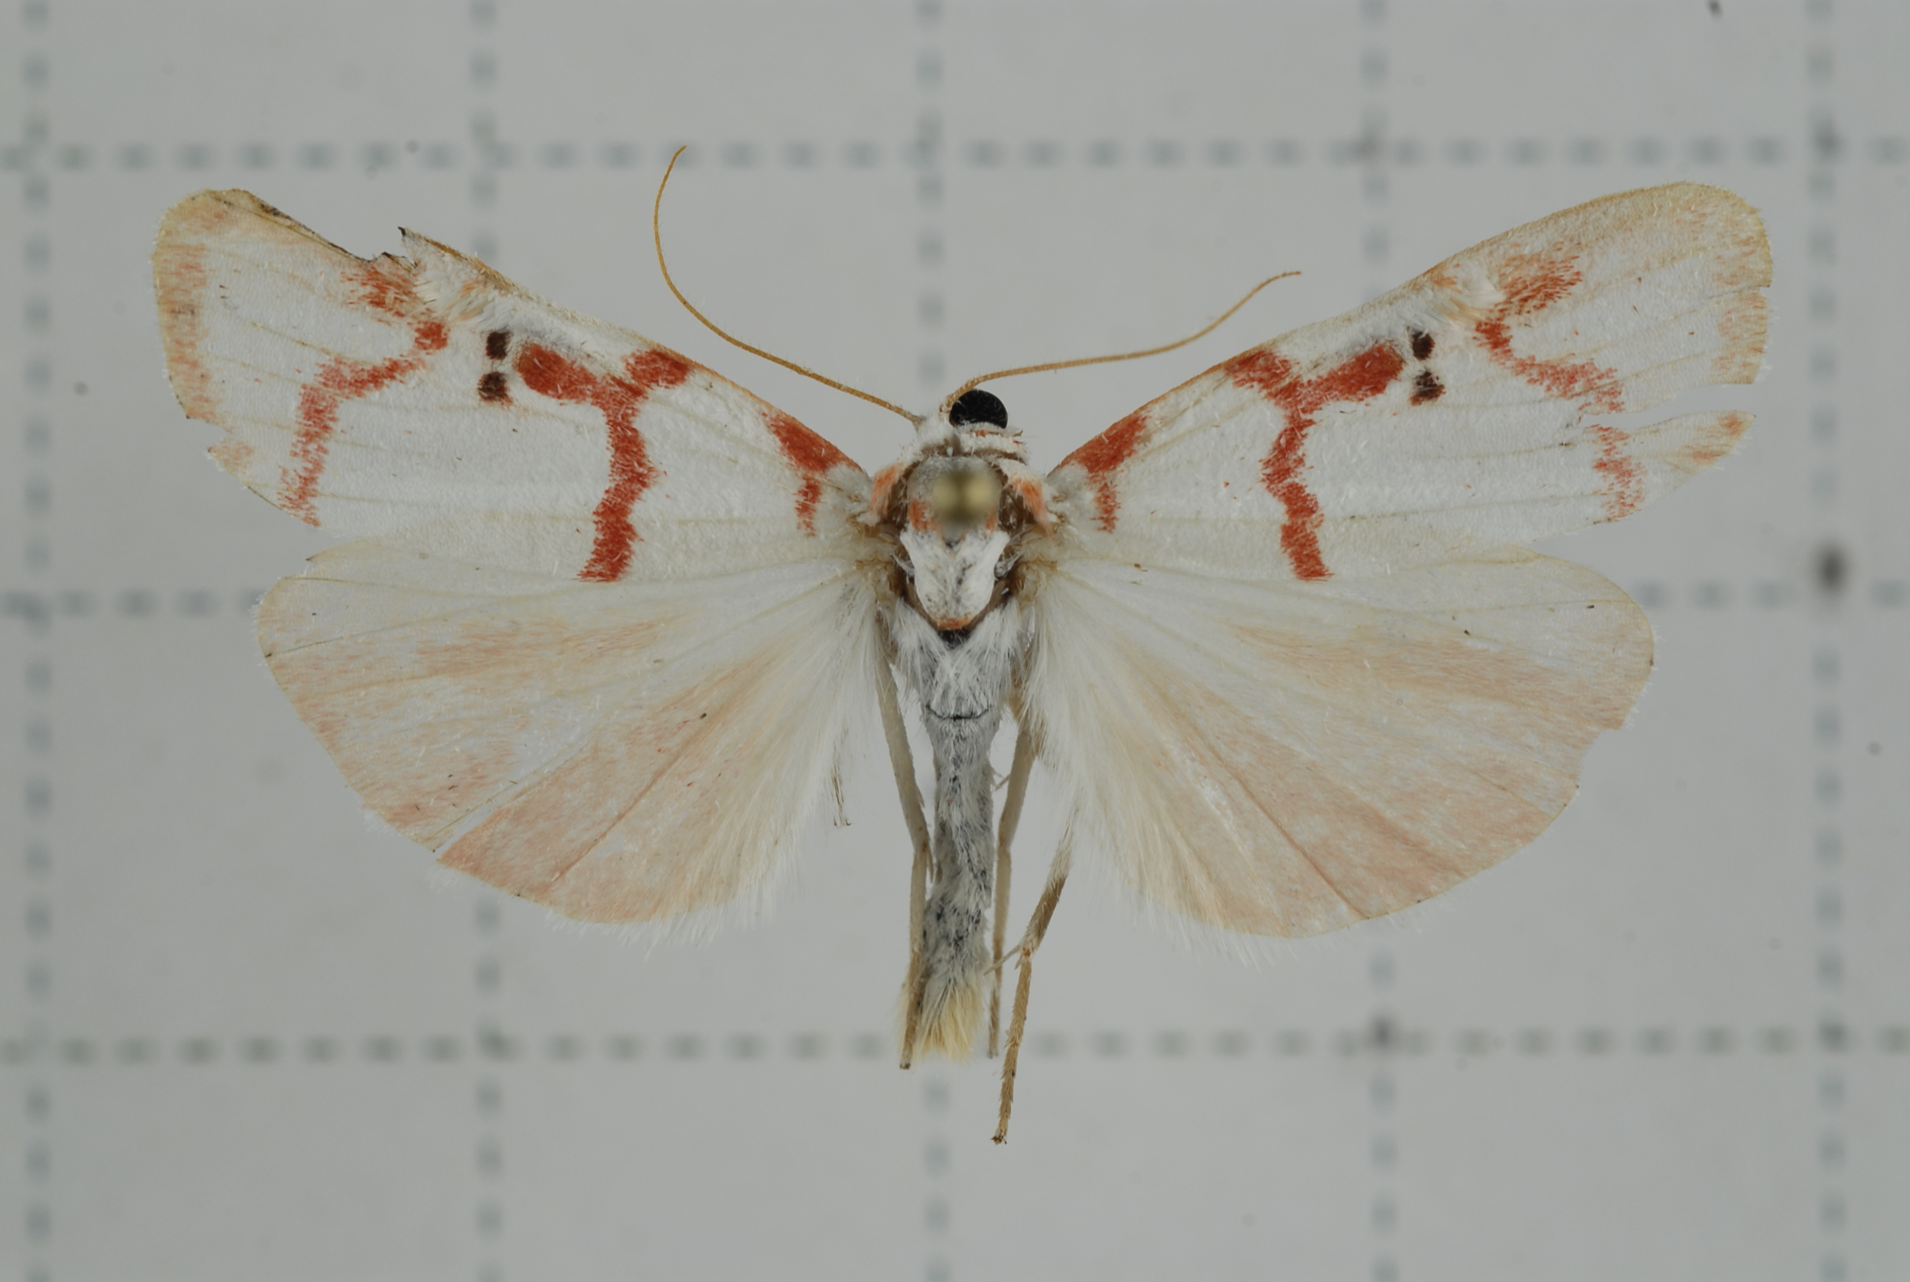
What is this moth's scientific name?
Cyana hamata hamata
